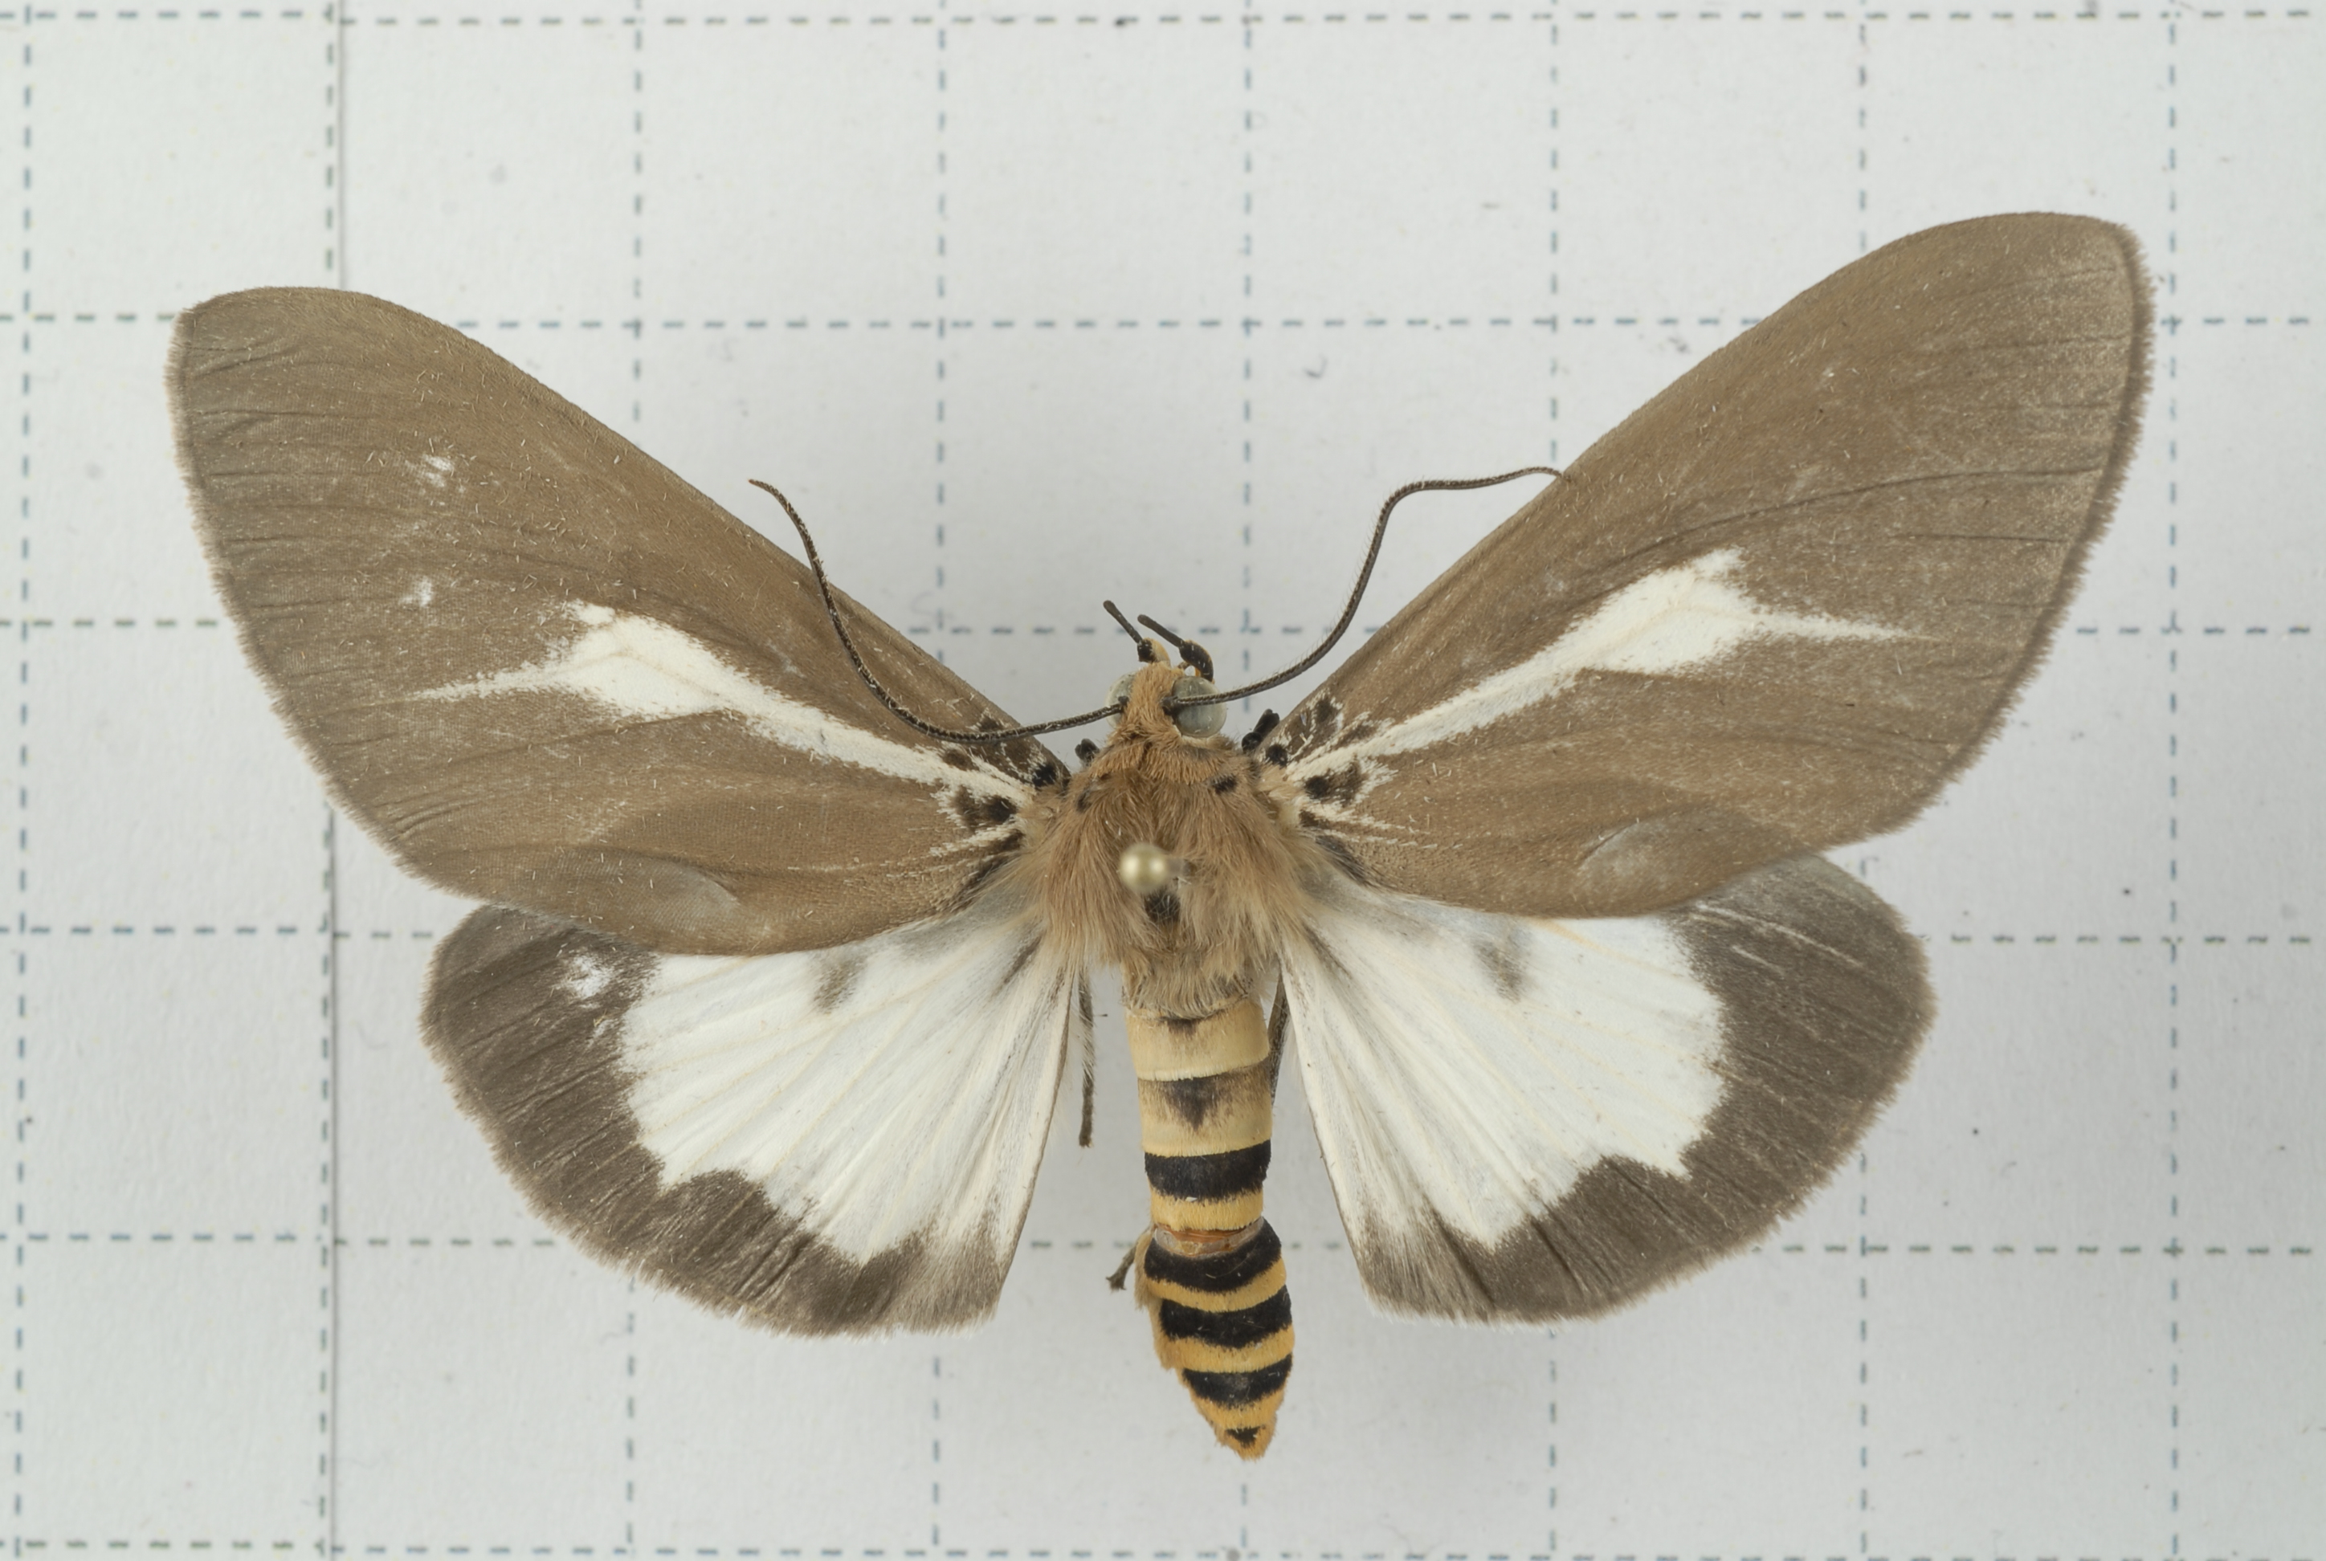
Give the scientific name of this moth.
Asota heliconia zebrina
